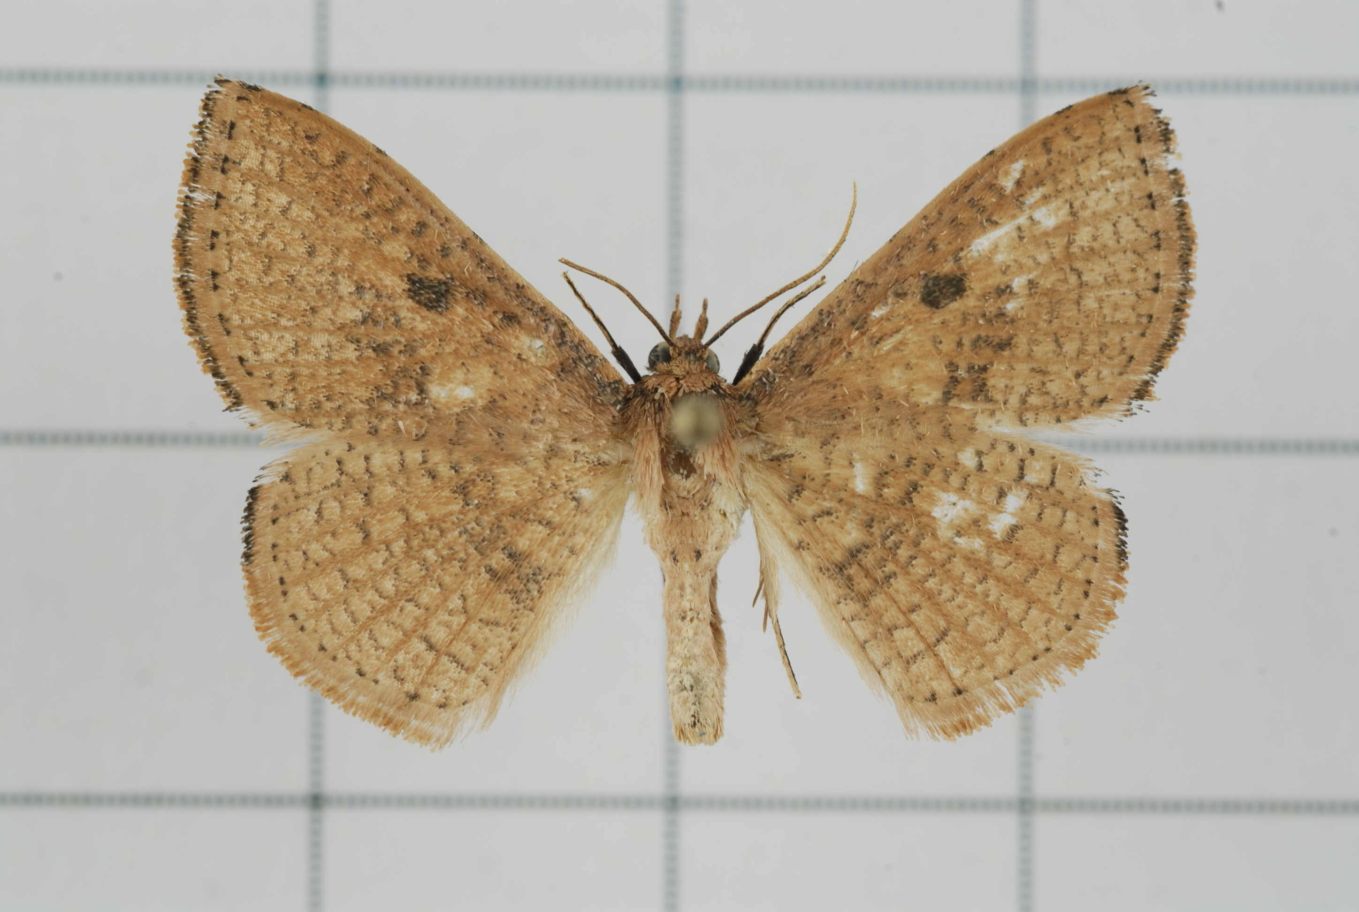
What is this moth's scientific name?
Herimba formosa
